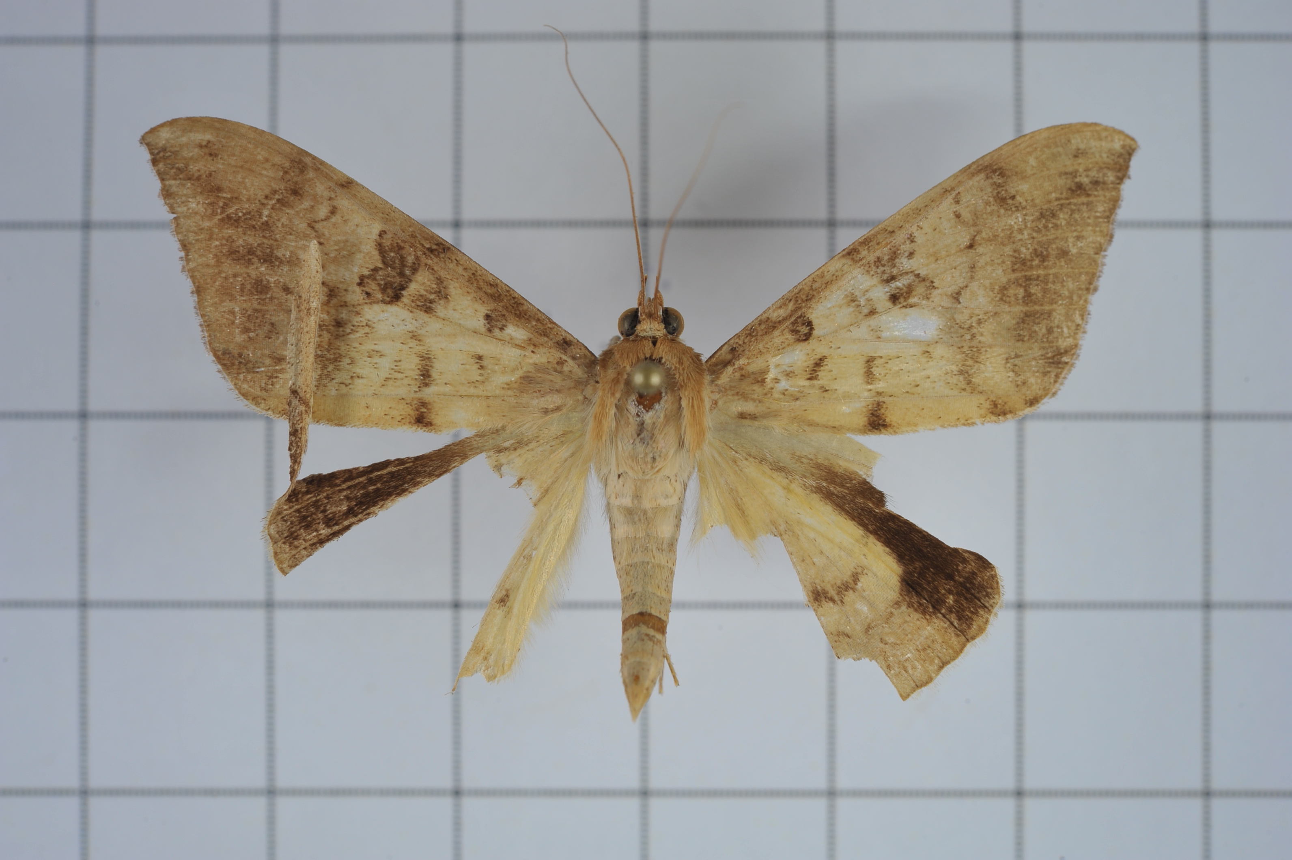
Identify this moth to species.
Oxyodes scrobiculata
